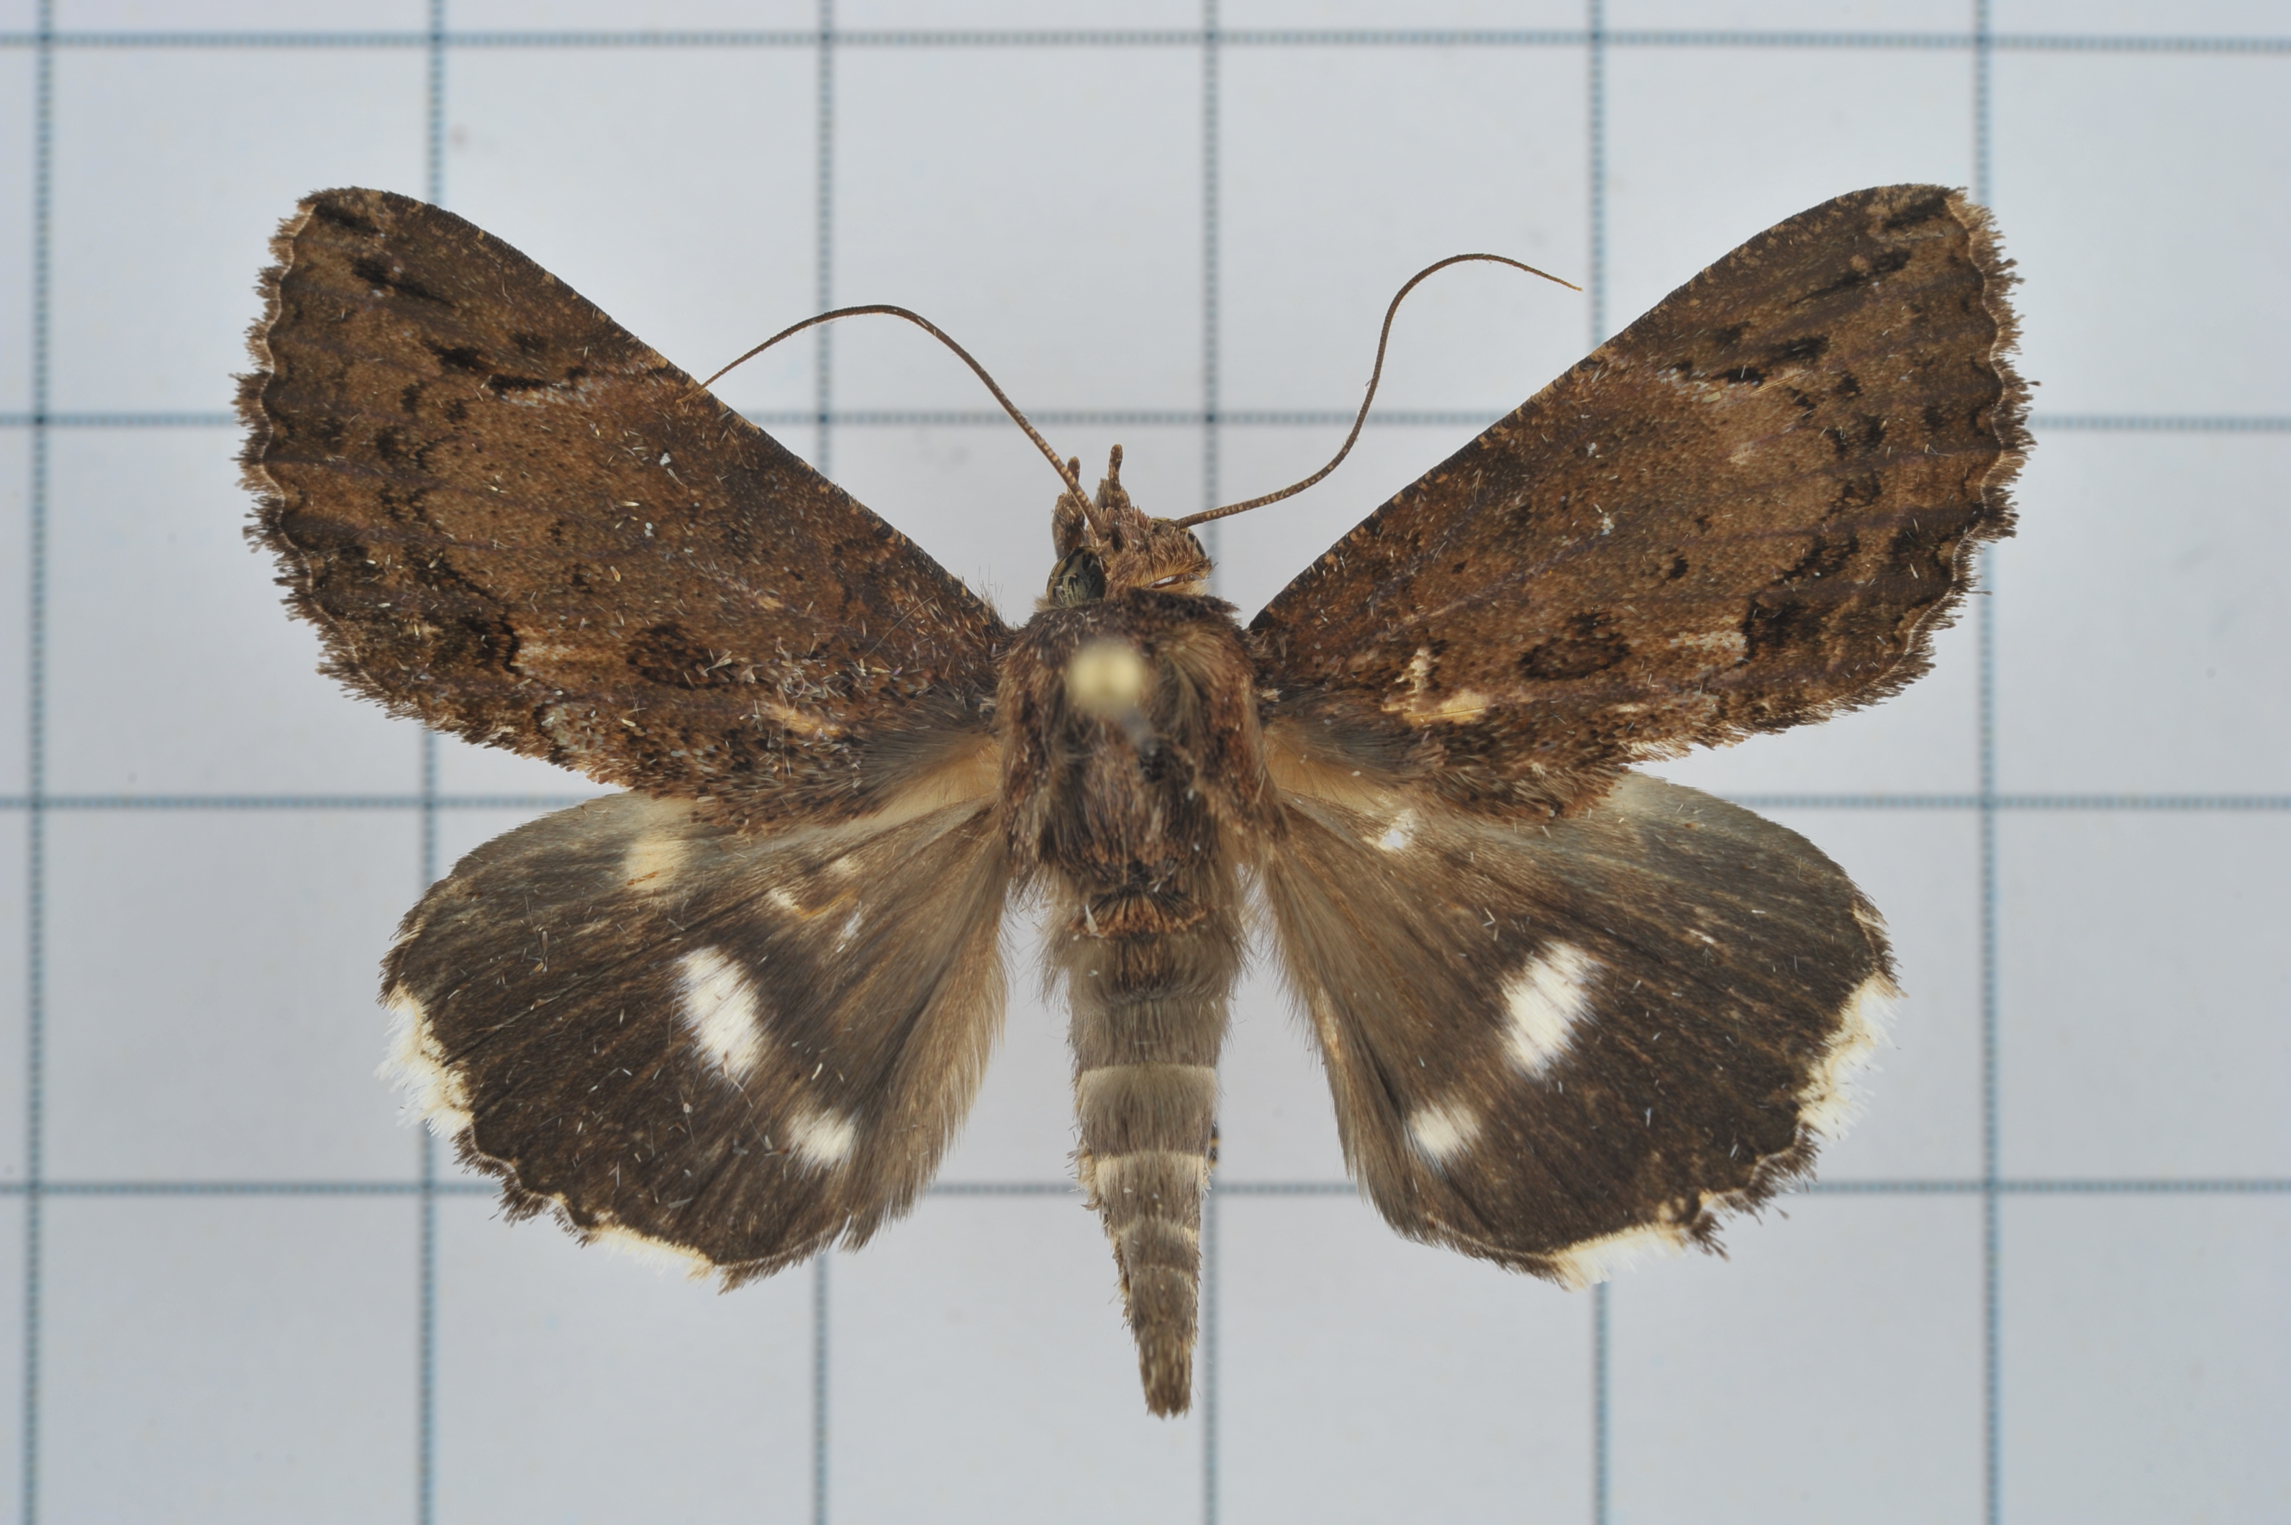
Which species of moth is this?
Ercheia cyllaria
